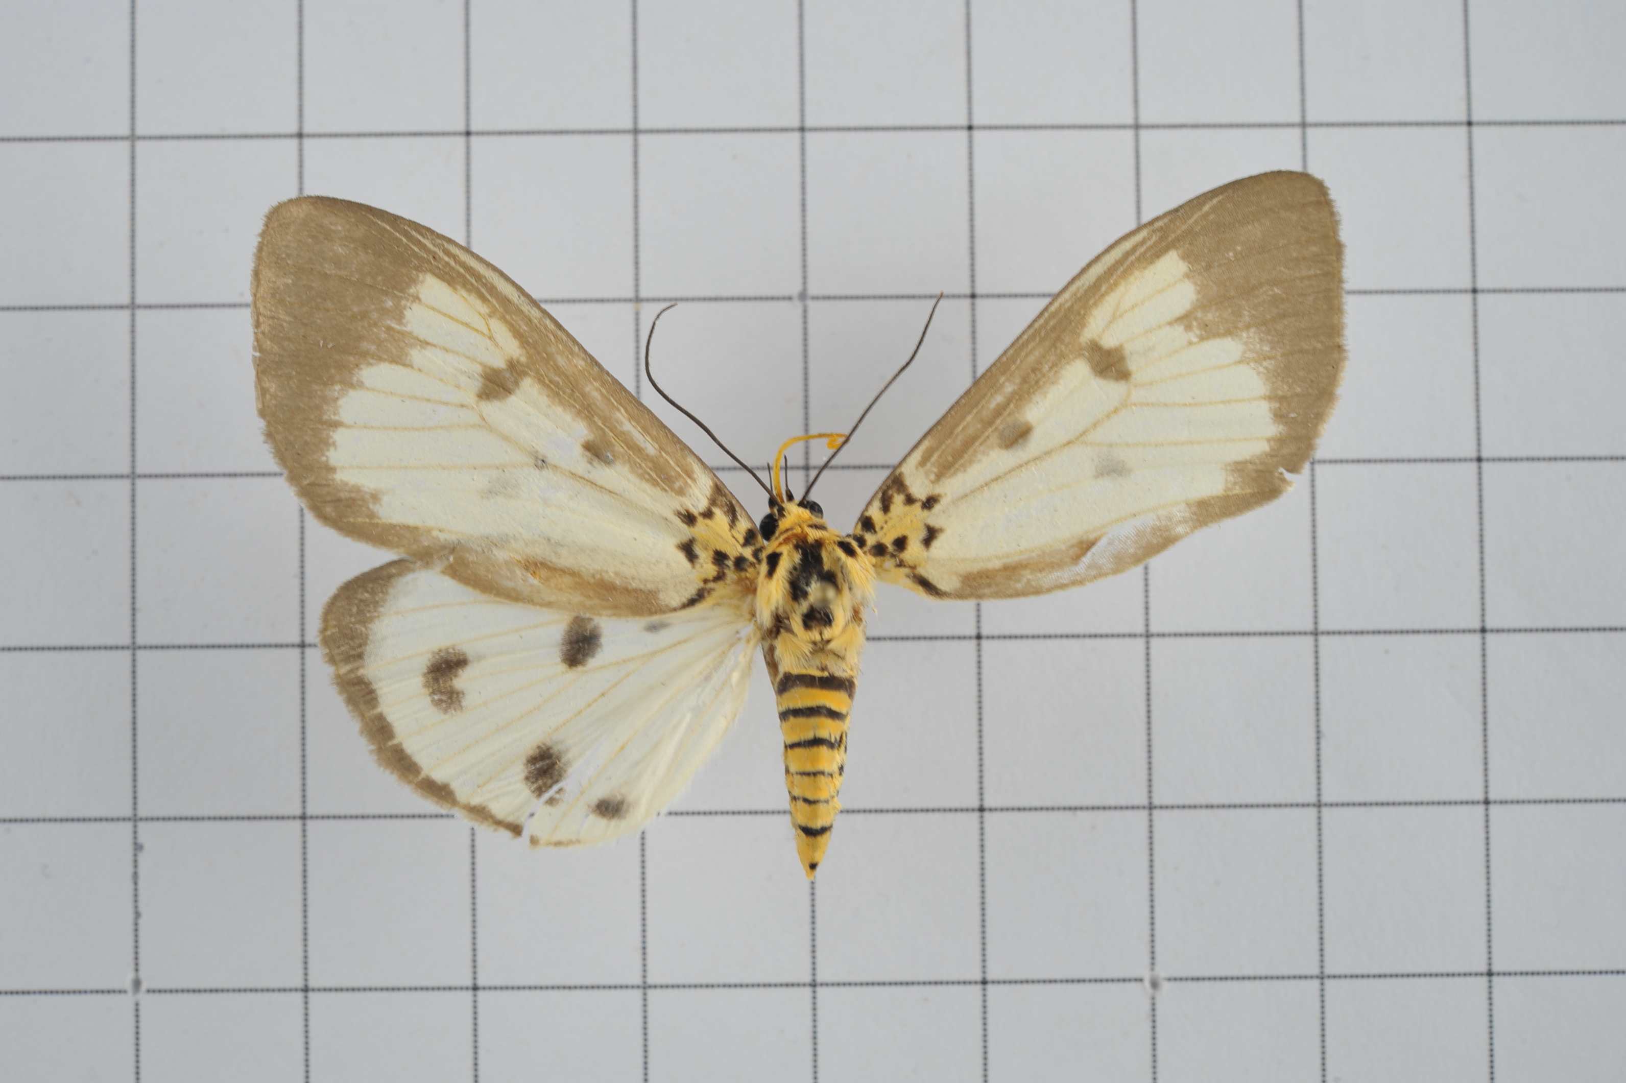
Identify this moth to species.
Asota plana lacteata
